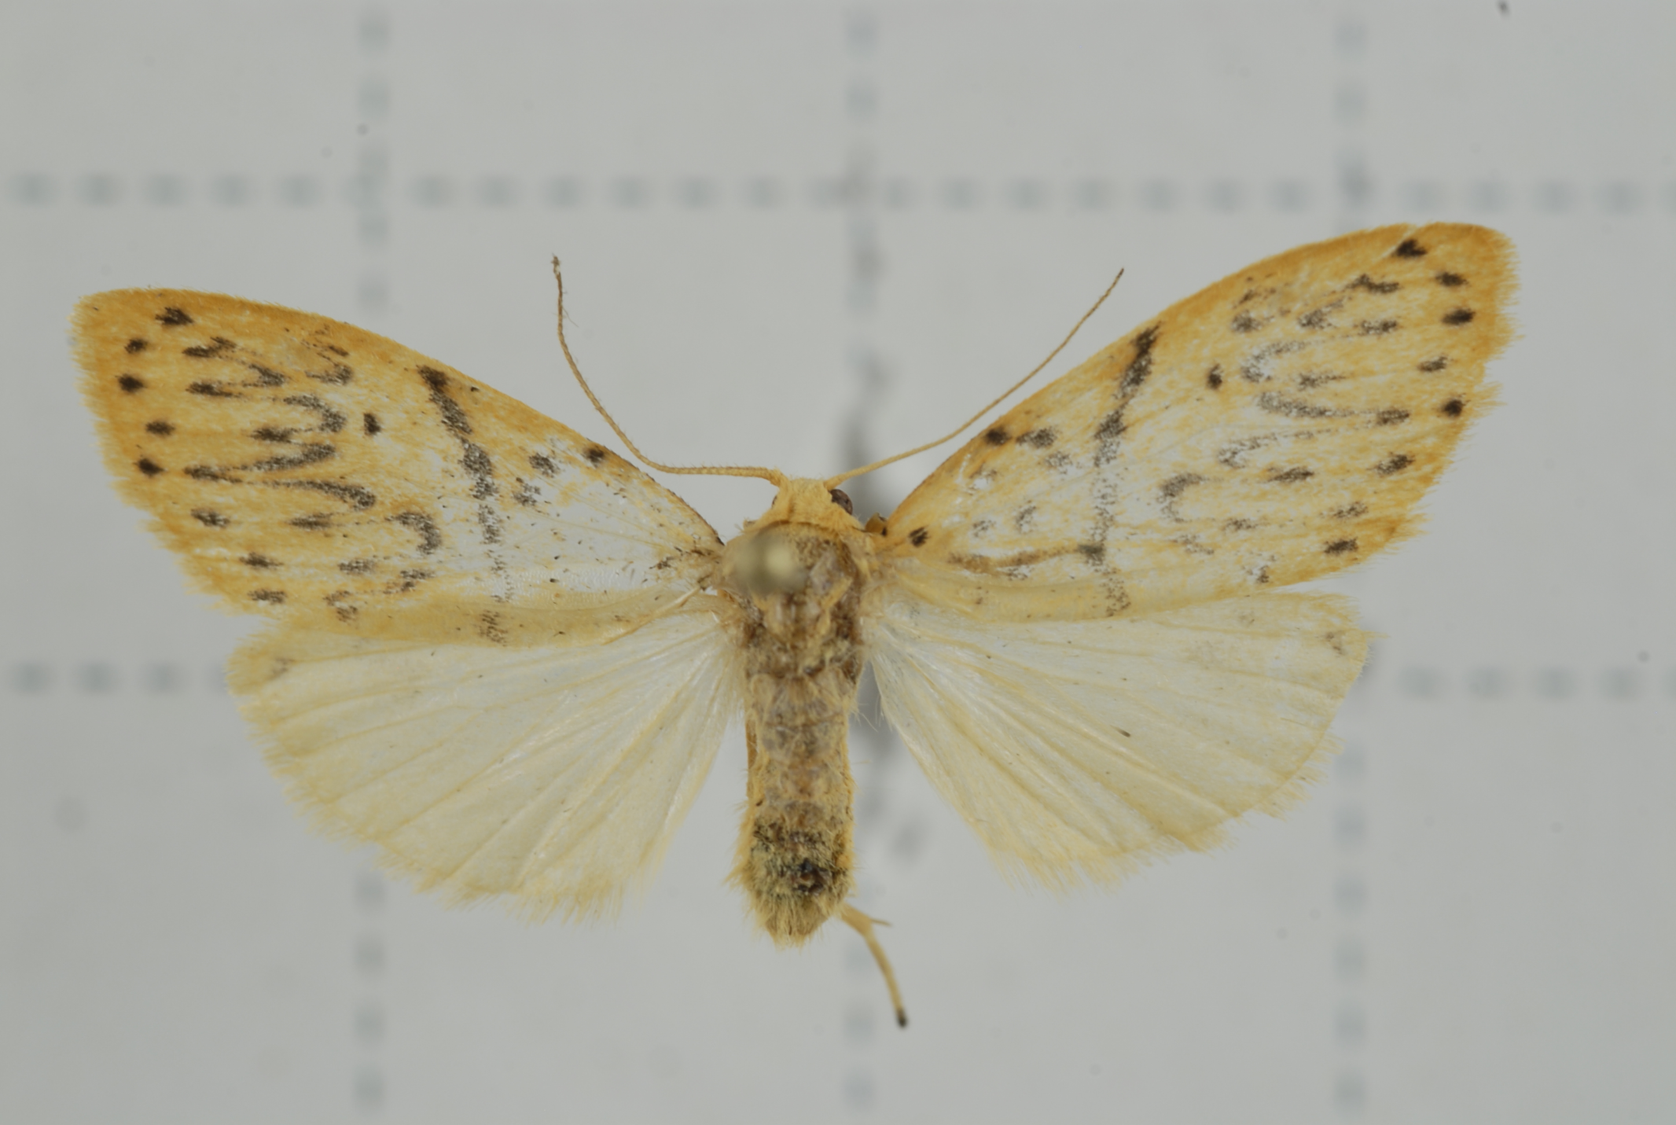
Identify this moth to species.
Huangilene alikangiae alikangiae
